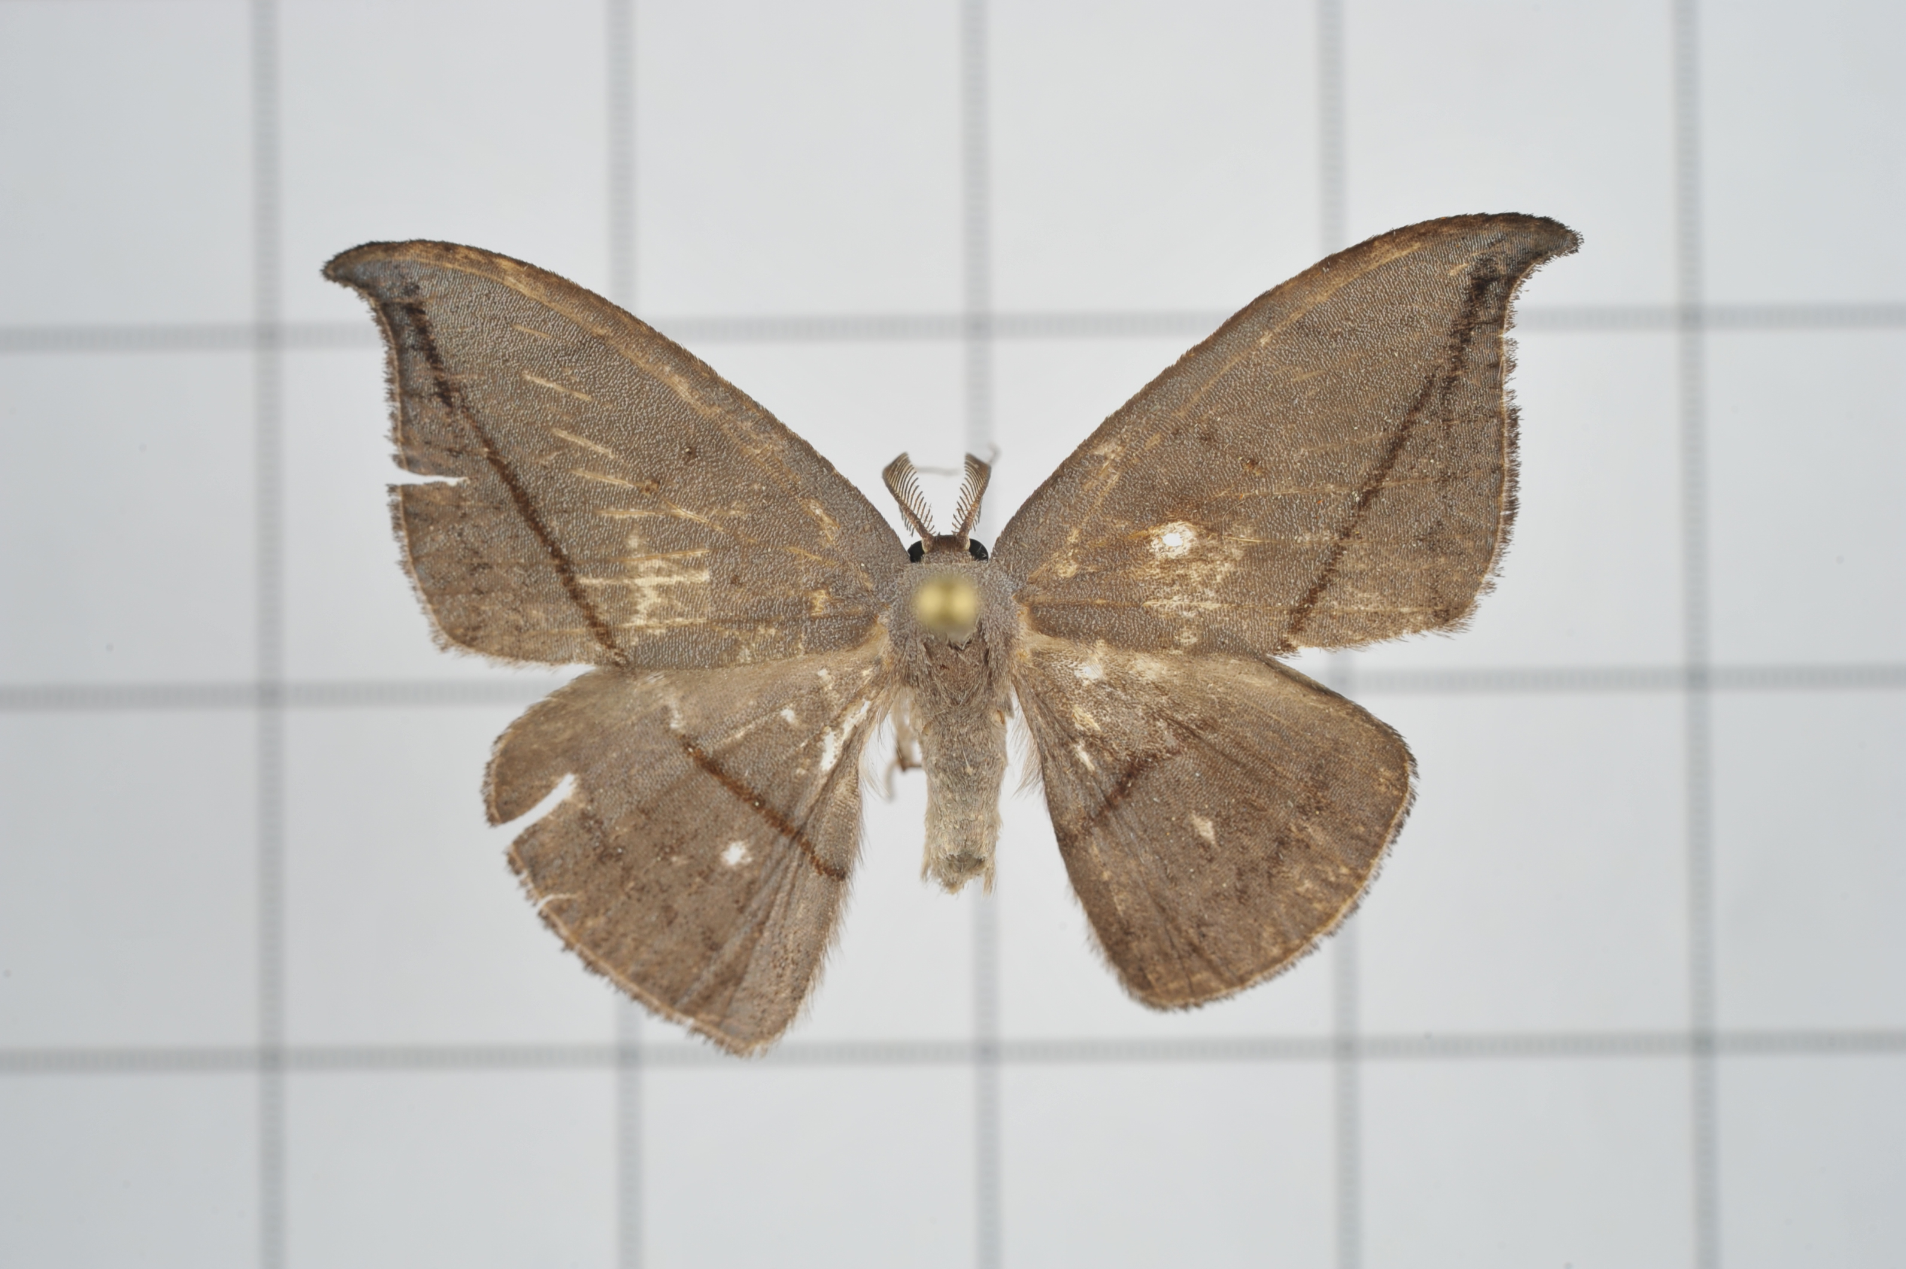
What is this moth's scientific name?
Albara reversaria opalescens
